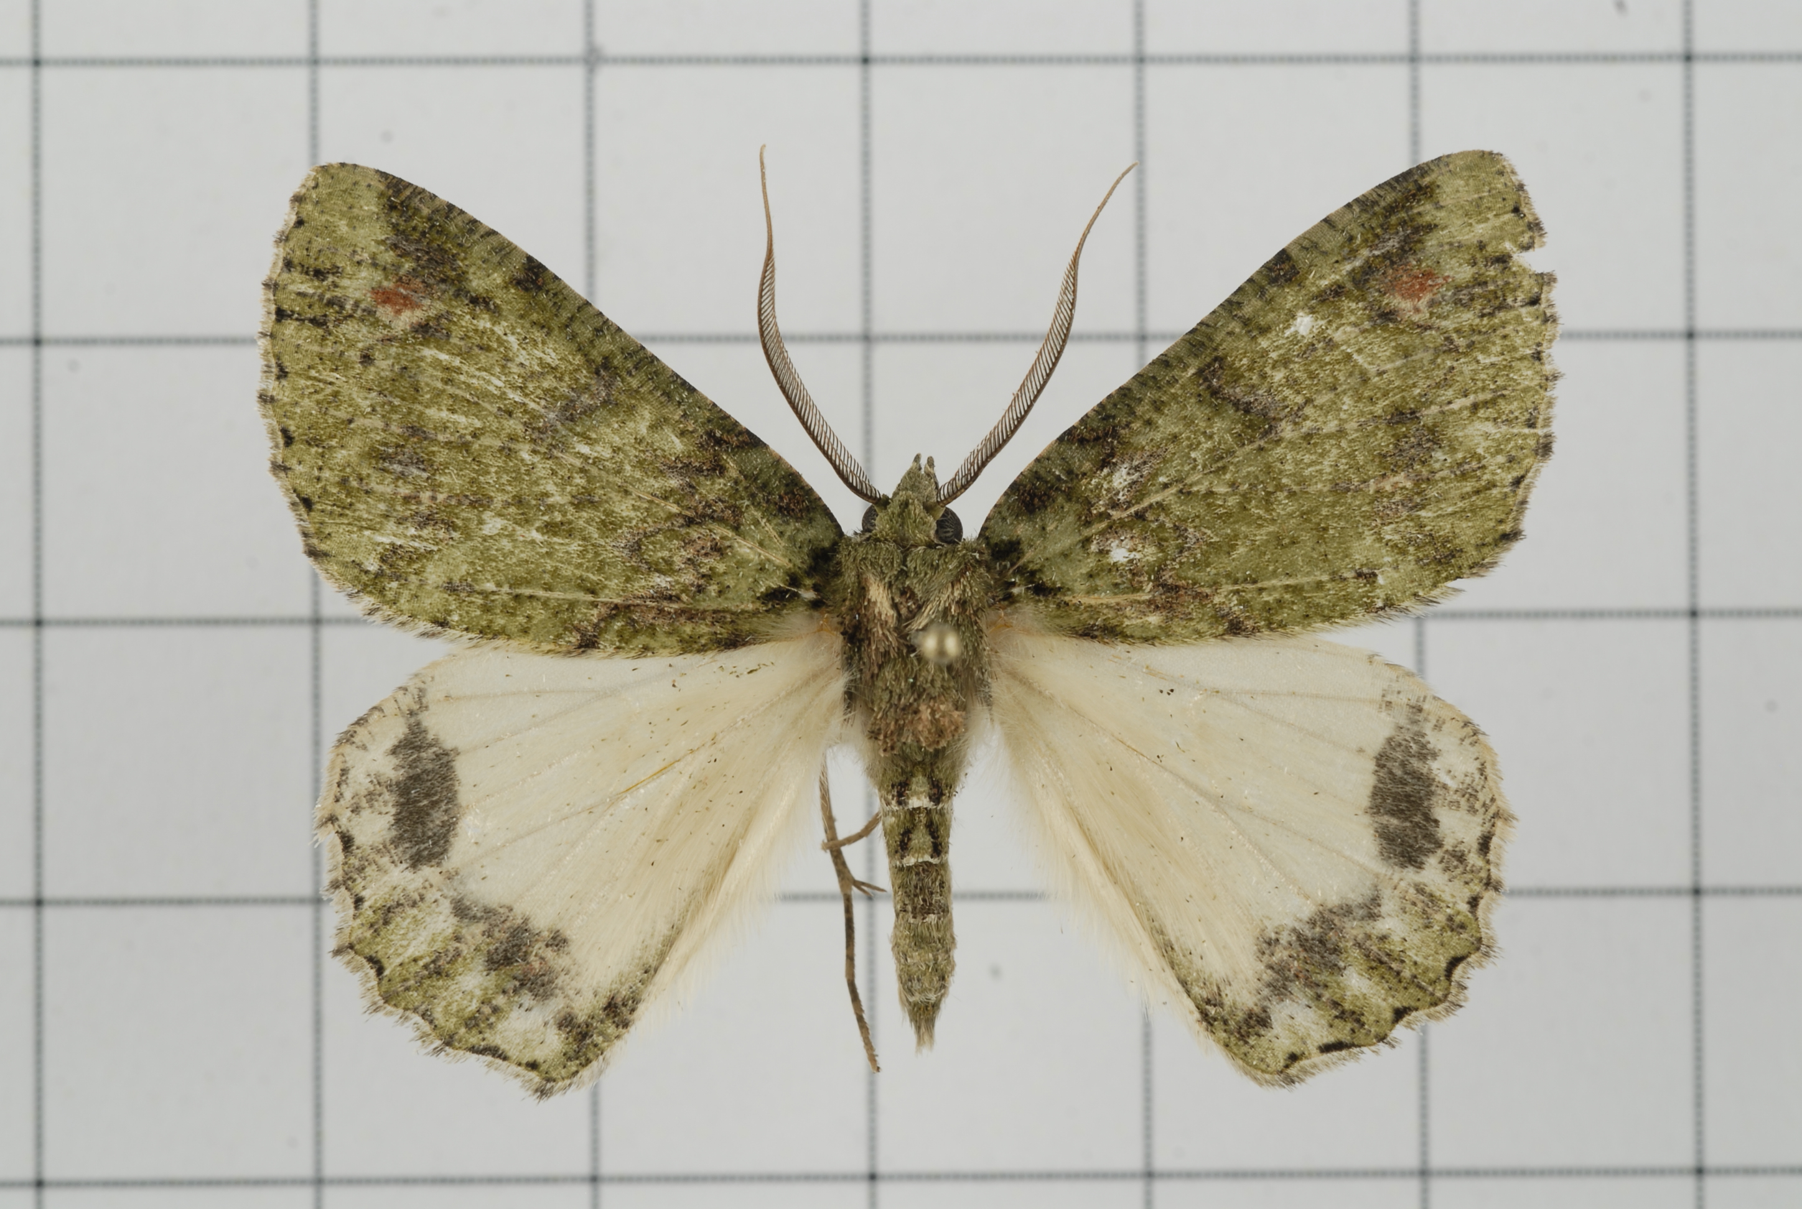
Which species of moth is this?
Dindica taiwana
